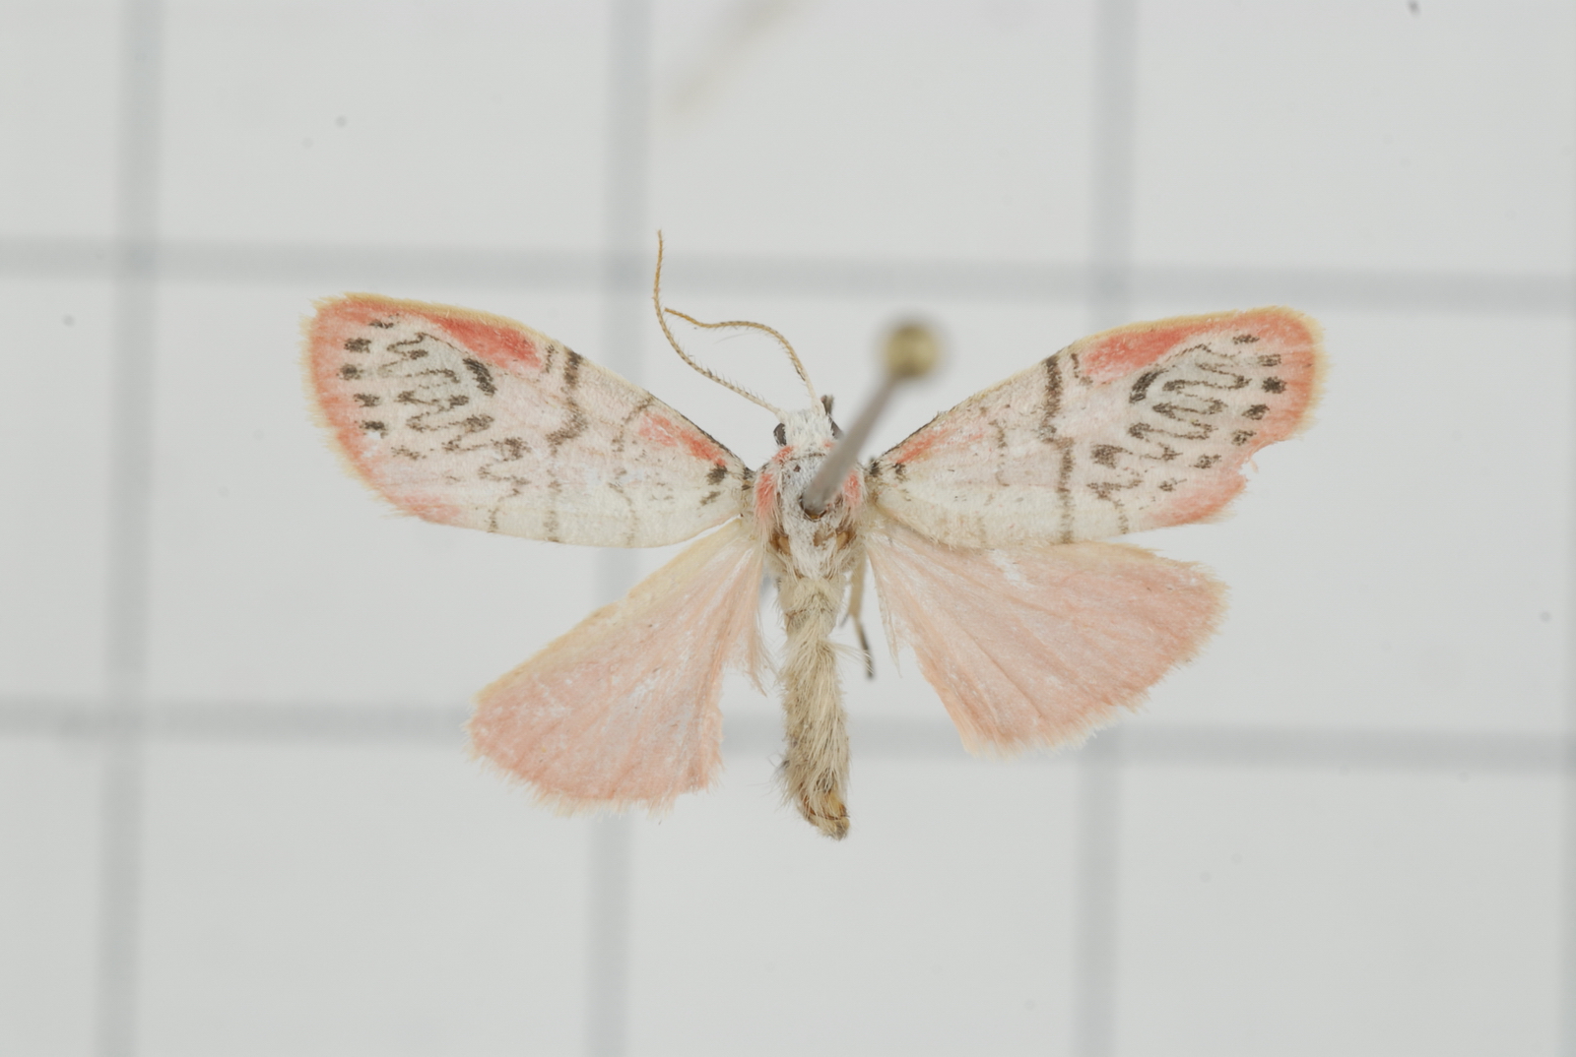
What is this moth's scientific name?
Miltochrista ziczac
